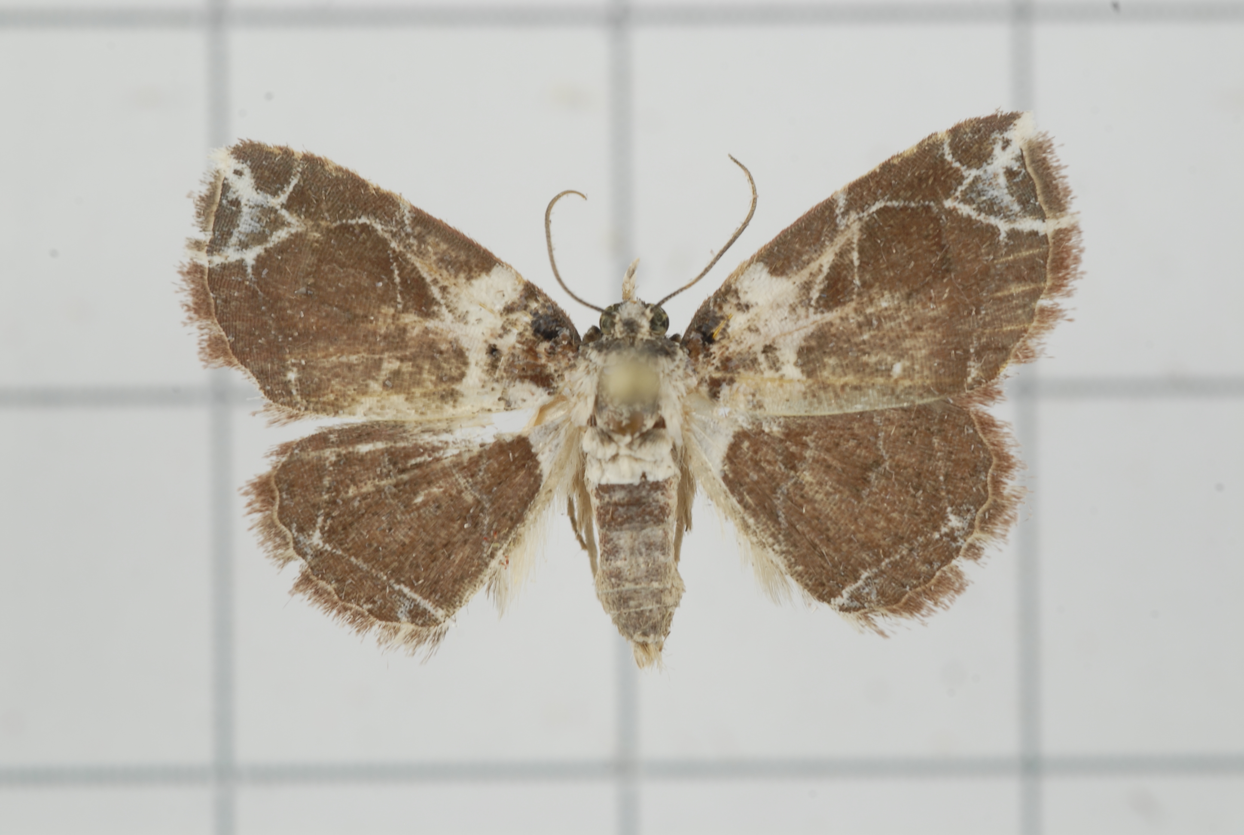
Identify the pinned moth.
Cruxoruza decorata
